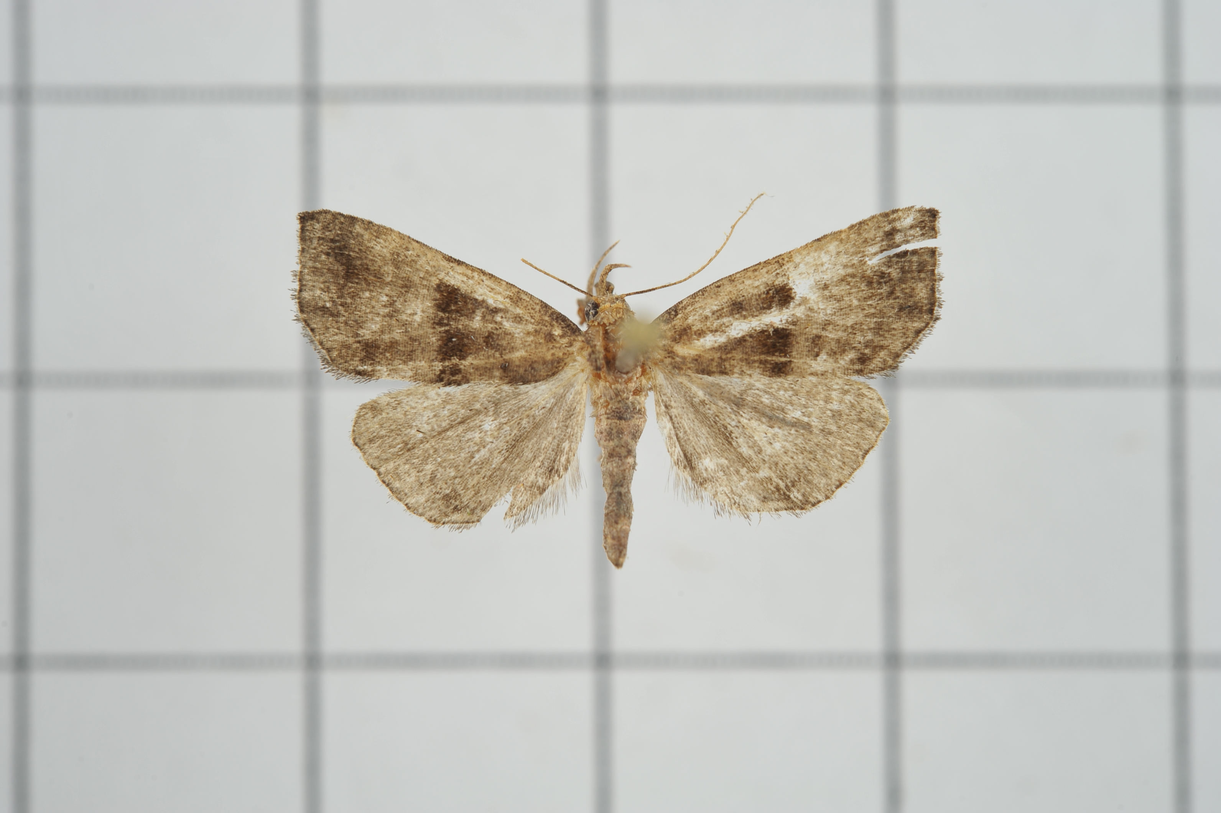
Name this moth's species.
Hipoepa fractalis
